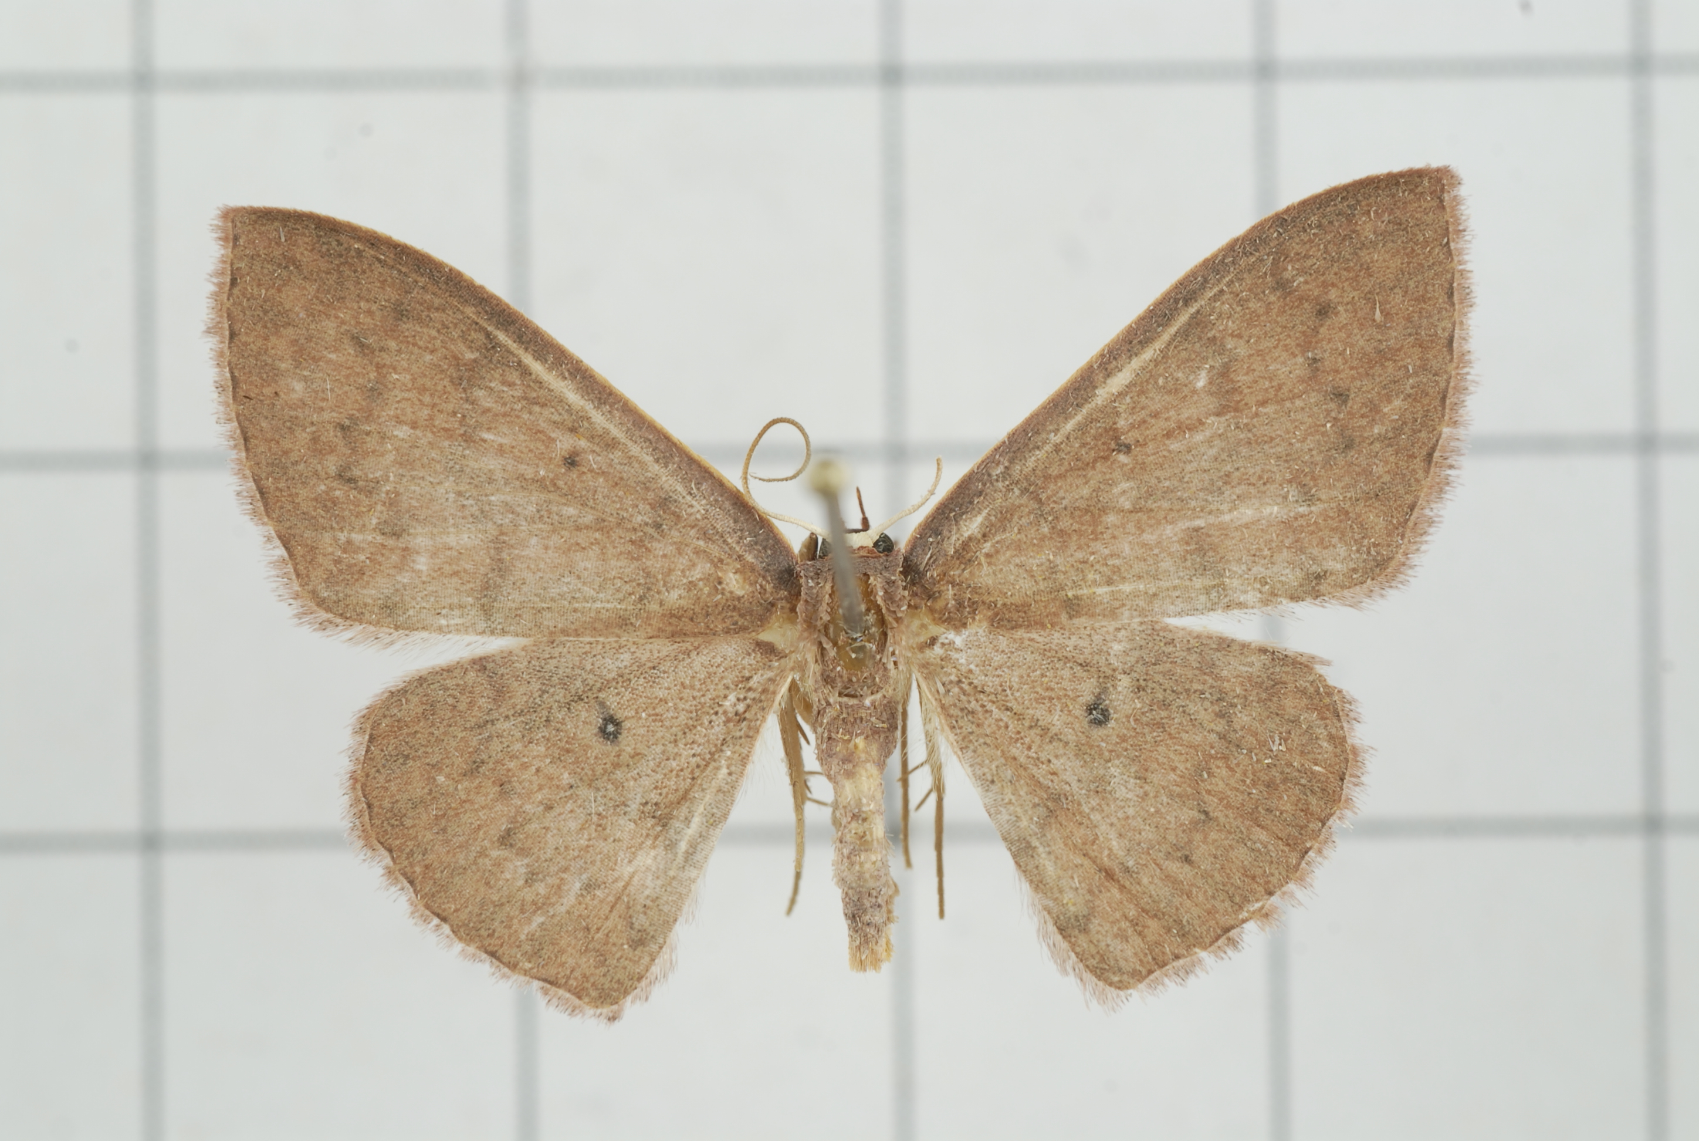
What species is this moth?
Organopoda carnearia carnearia
